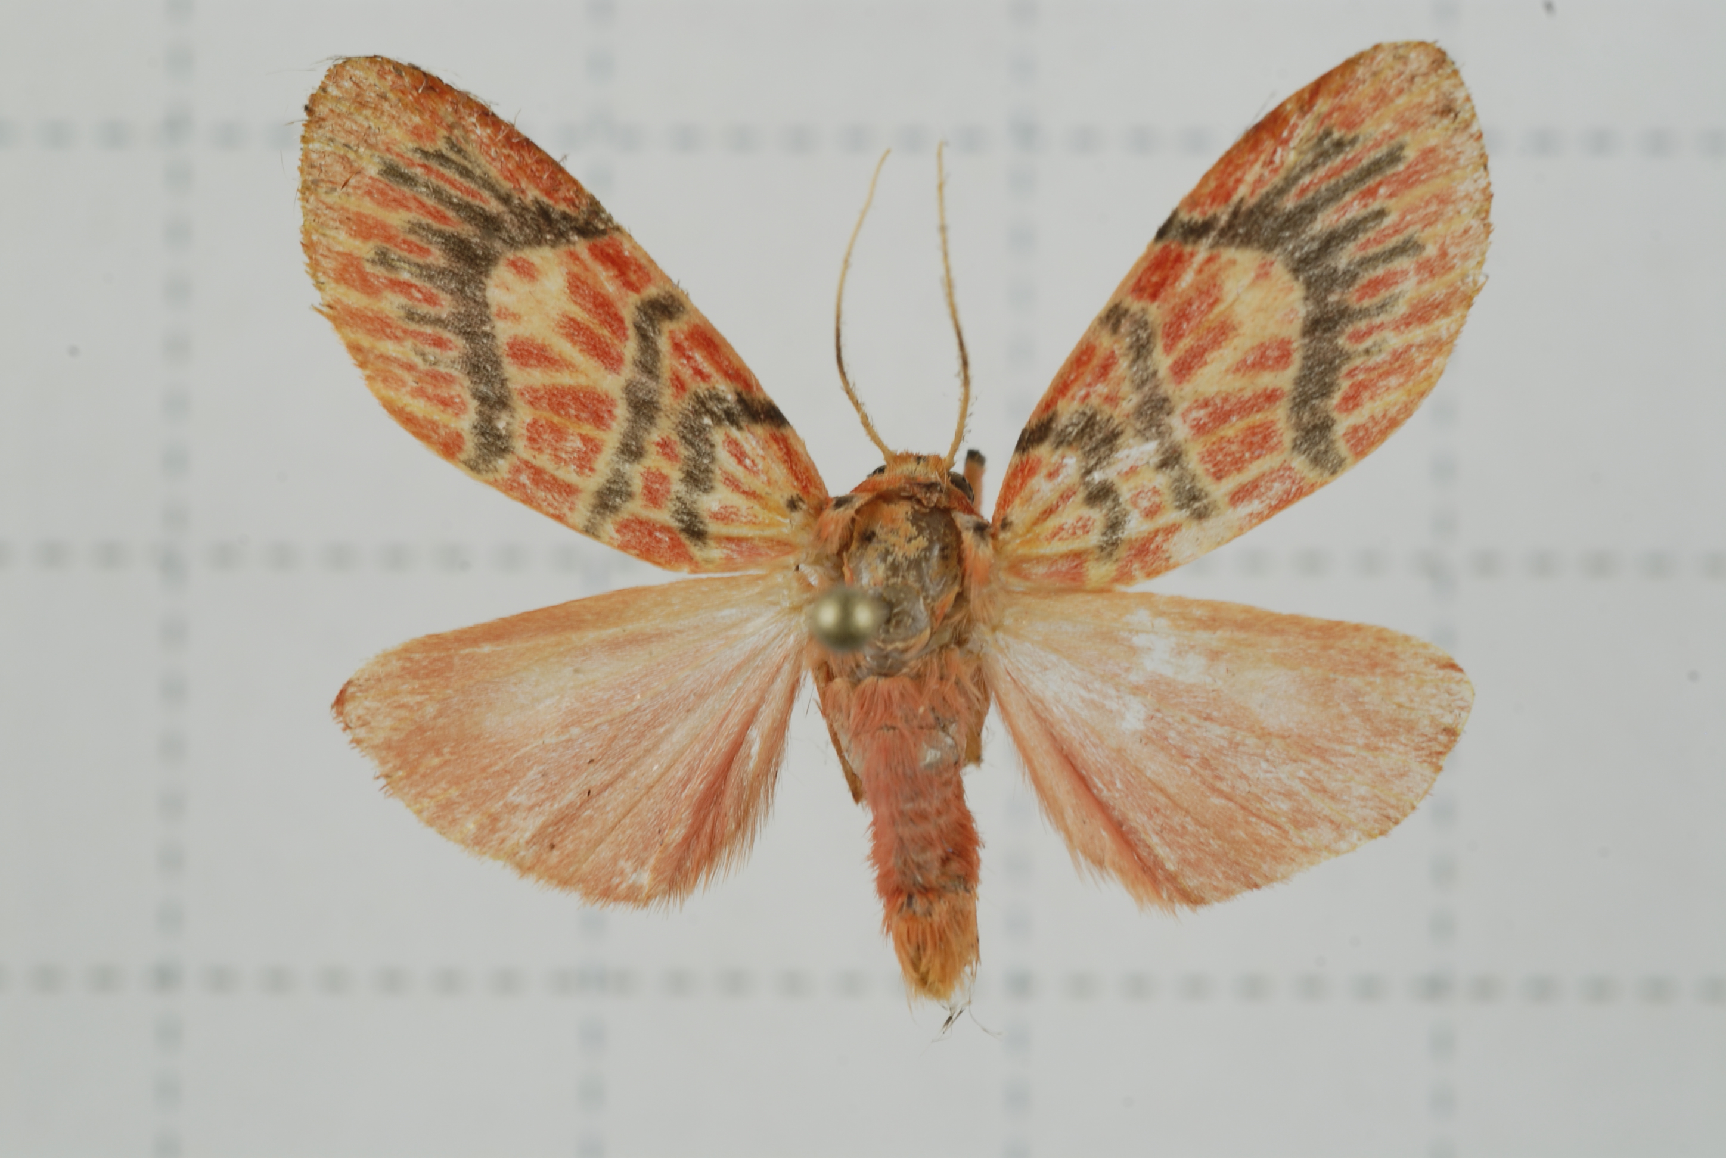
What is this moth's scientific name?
Barsine sauteri
